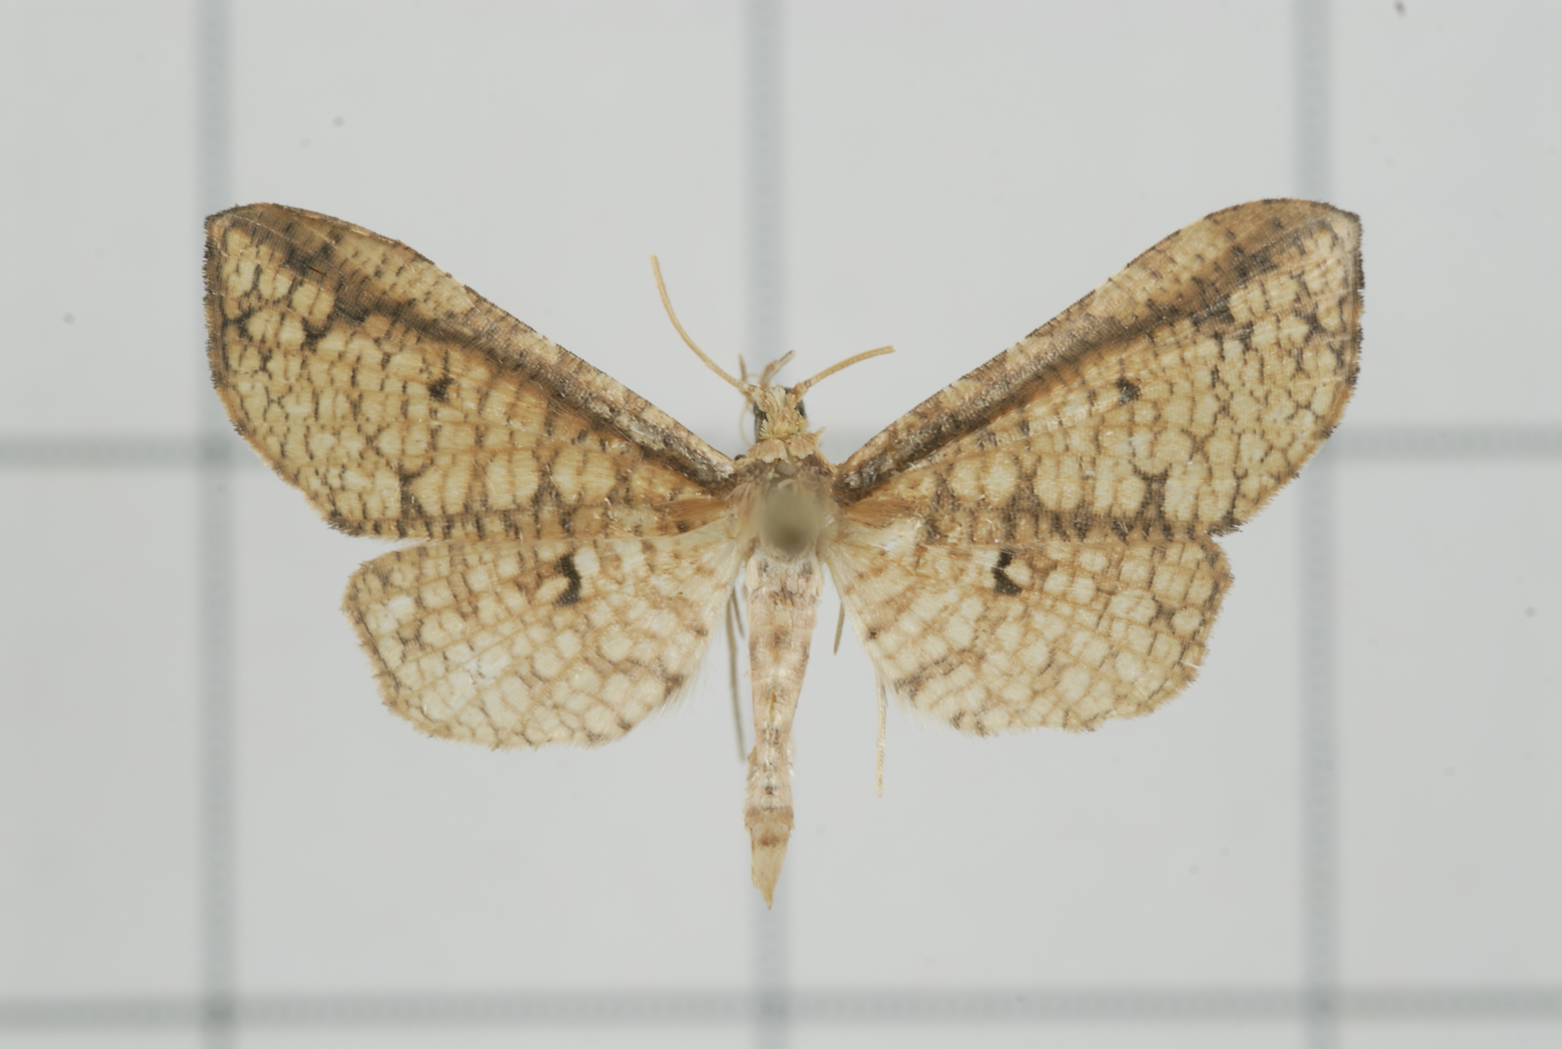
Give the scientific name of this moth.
Pharambara splendida
